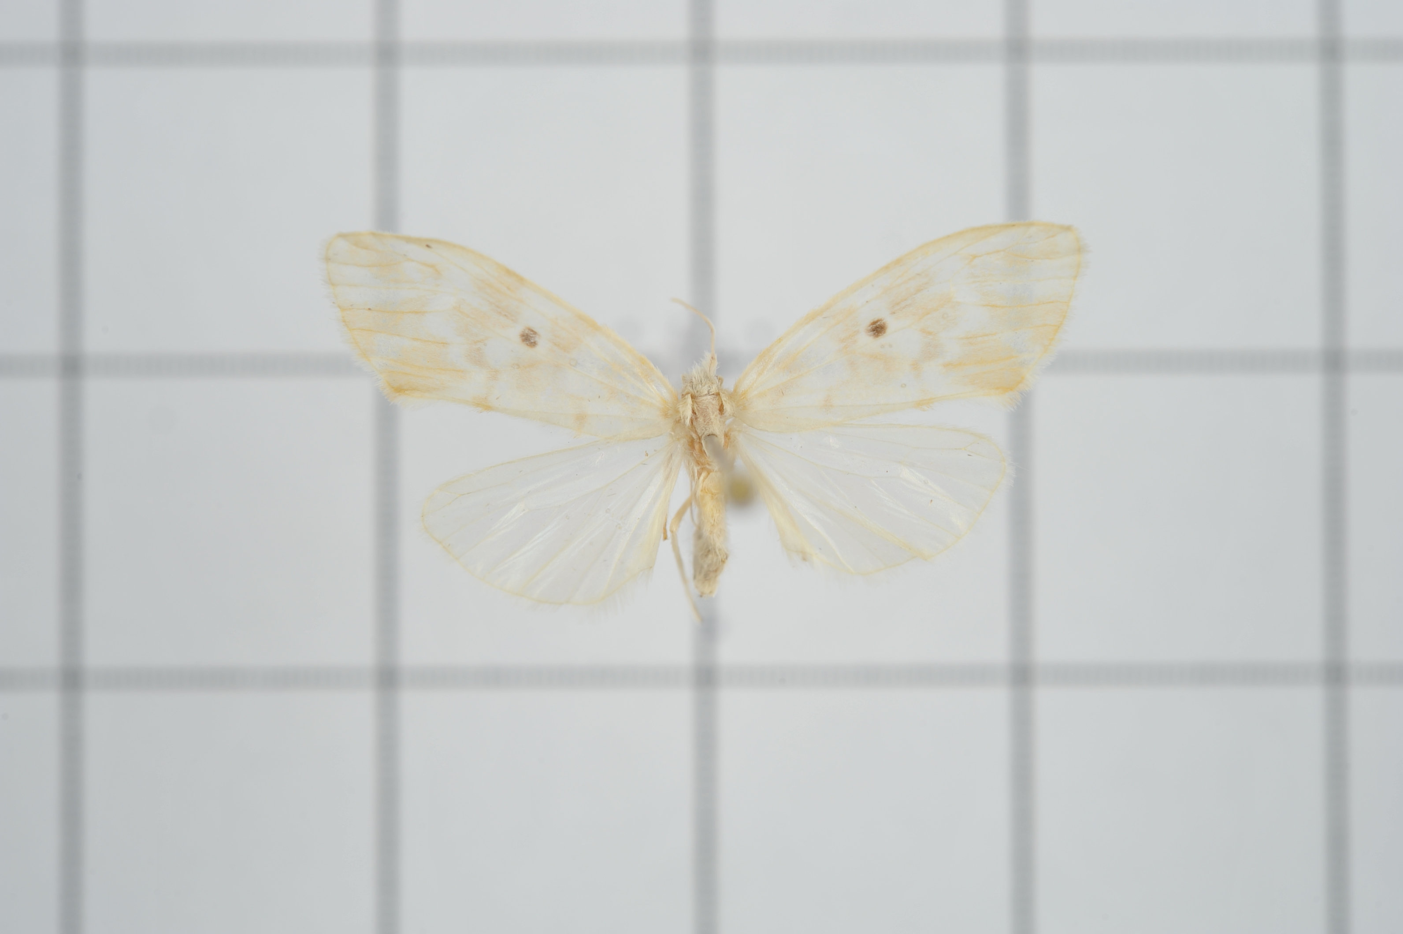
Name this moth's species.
Nudaria ranruna
